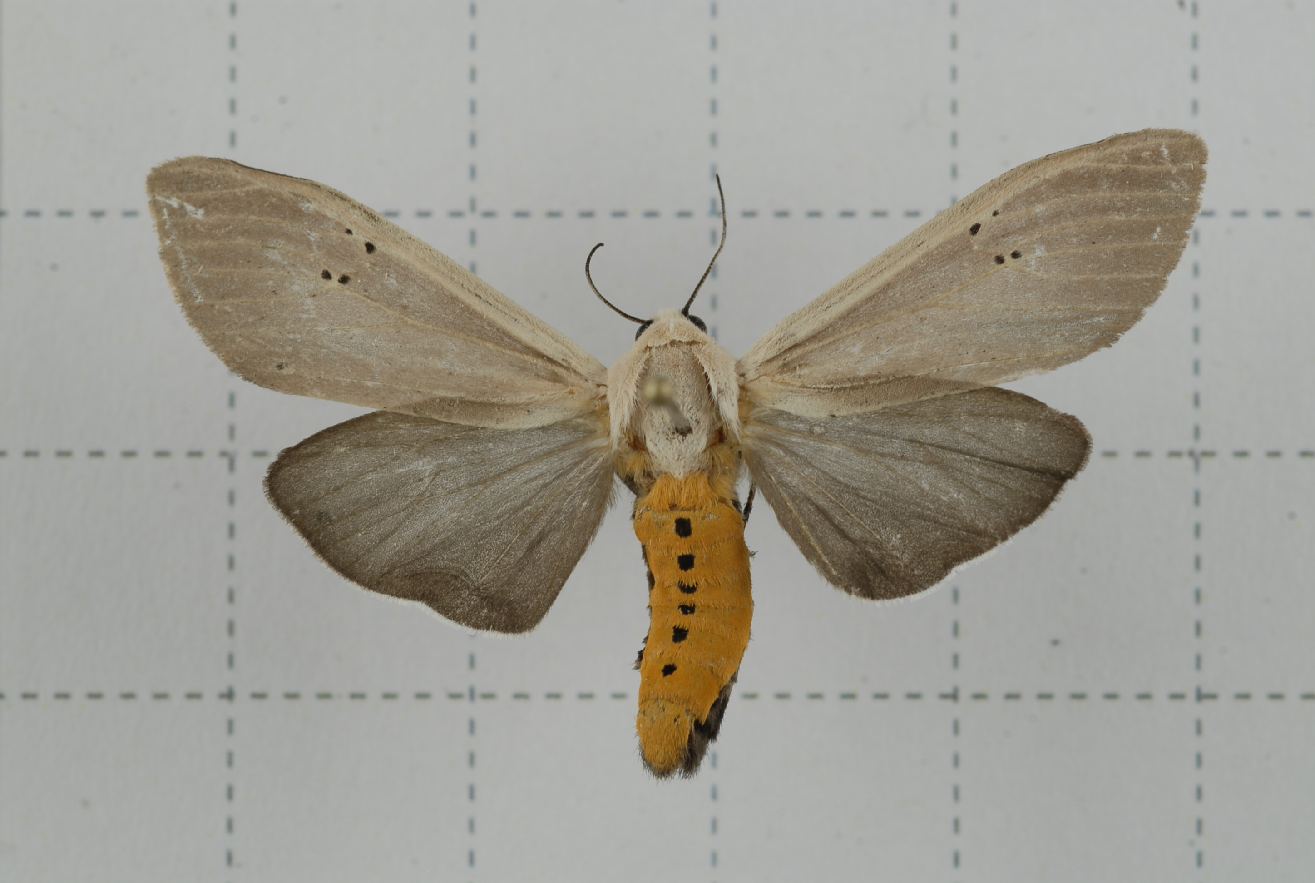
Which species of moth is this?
Creatonotos transiens koni
